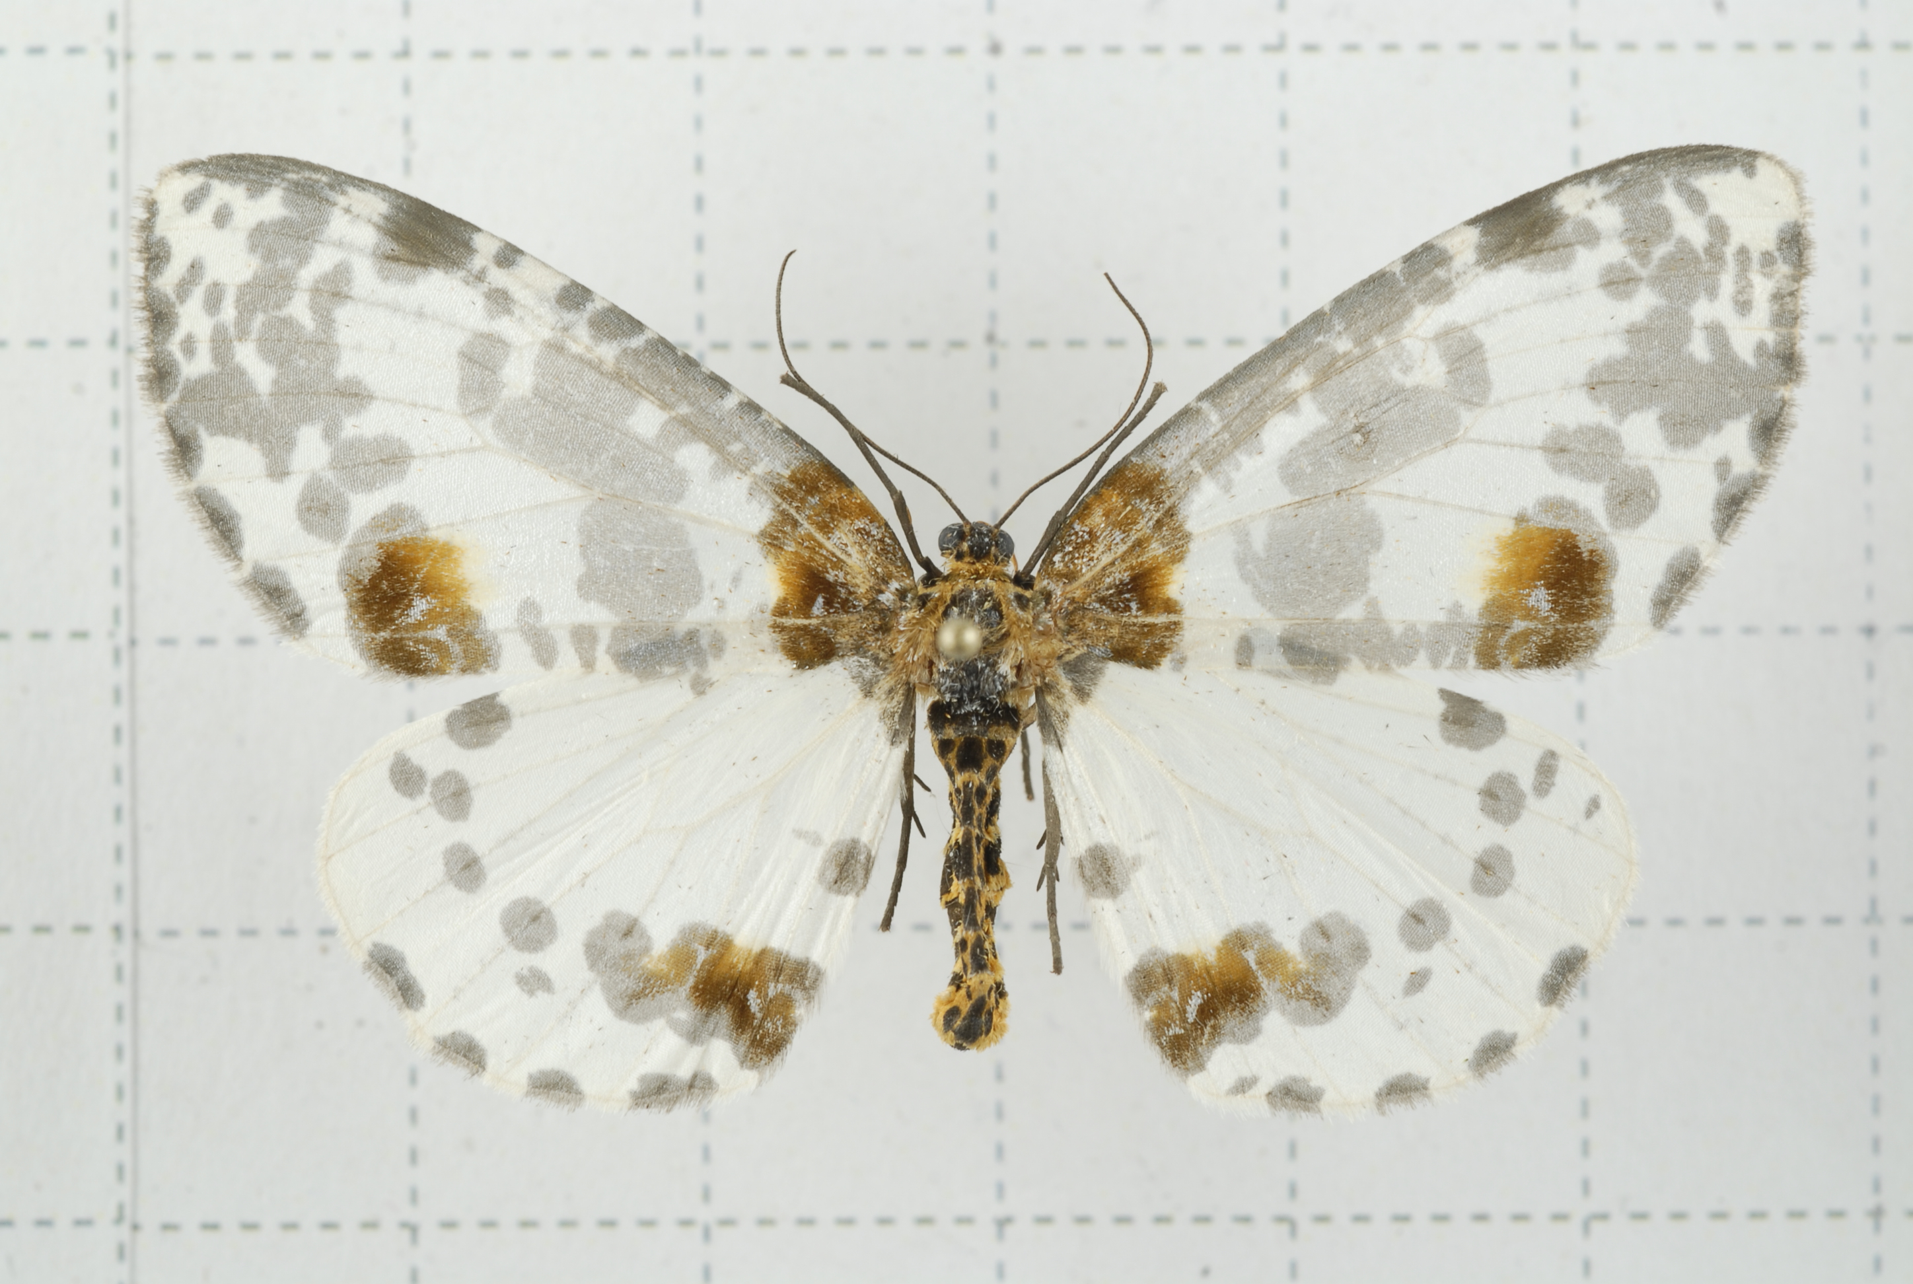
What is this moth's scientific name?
Abraxas adilluminata
